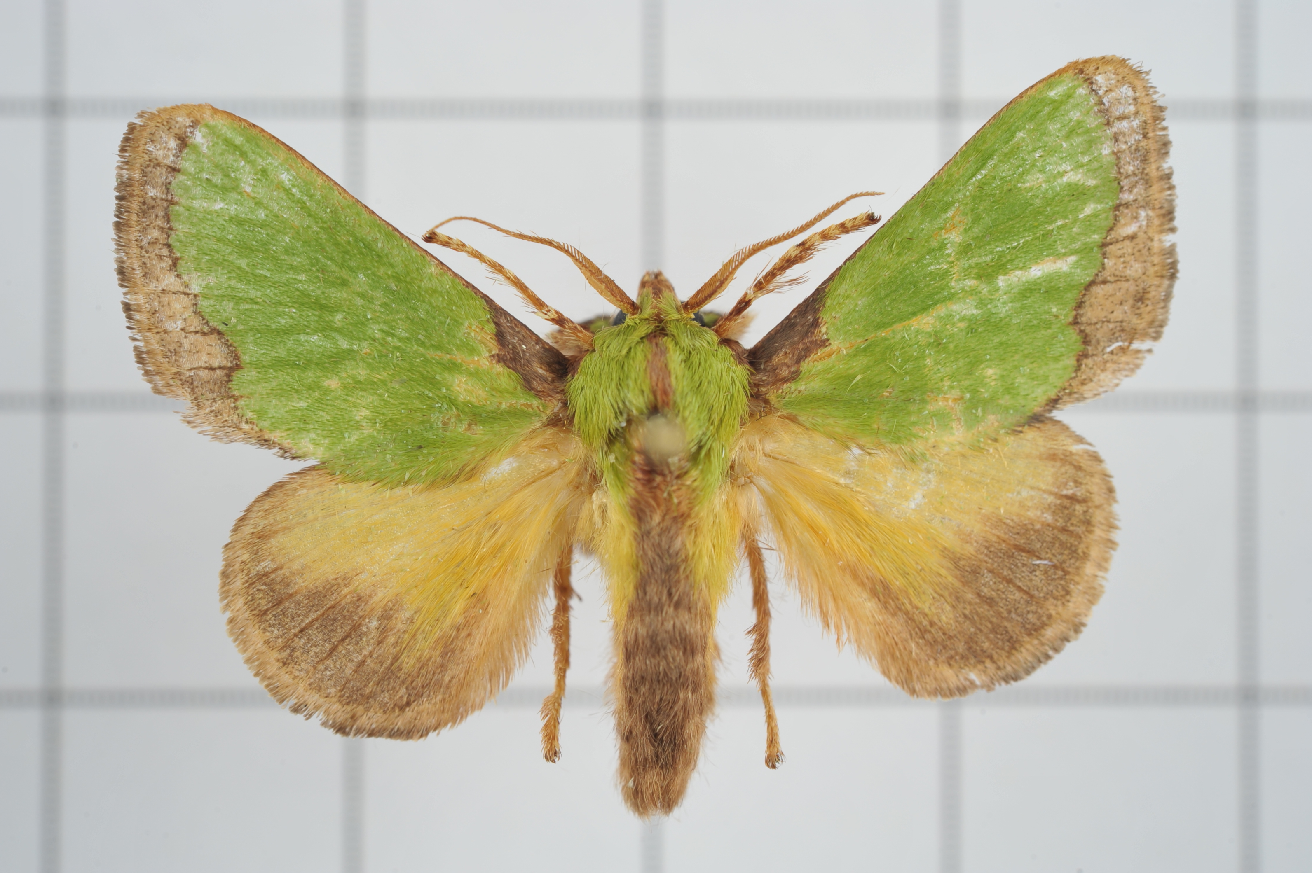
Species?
Parasa shirakii
